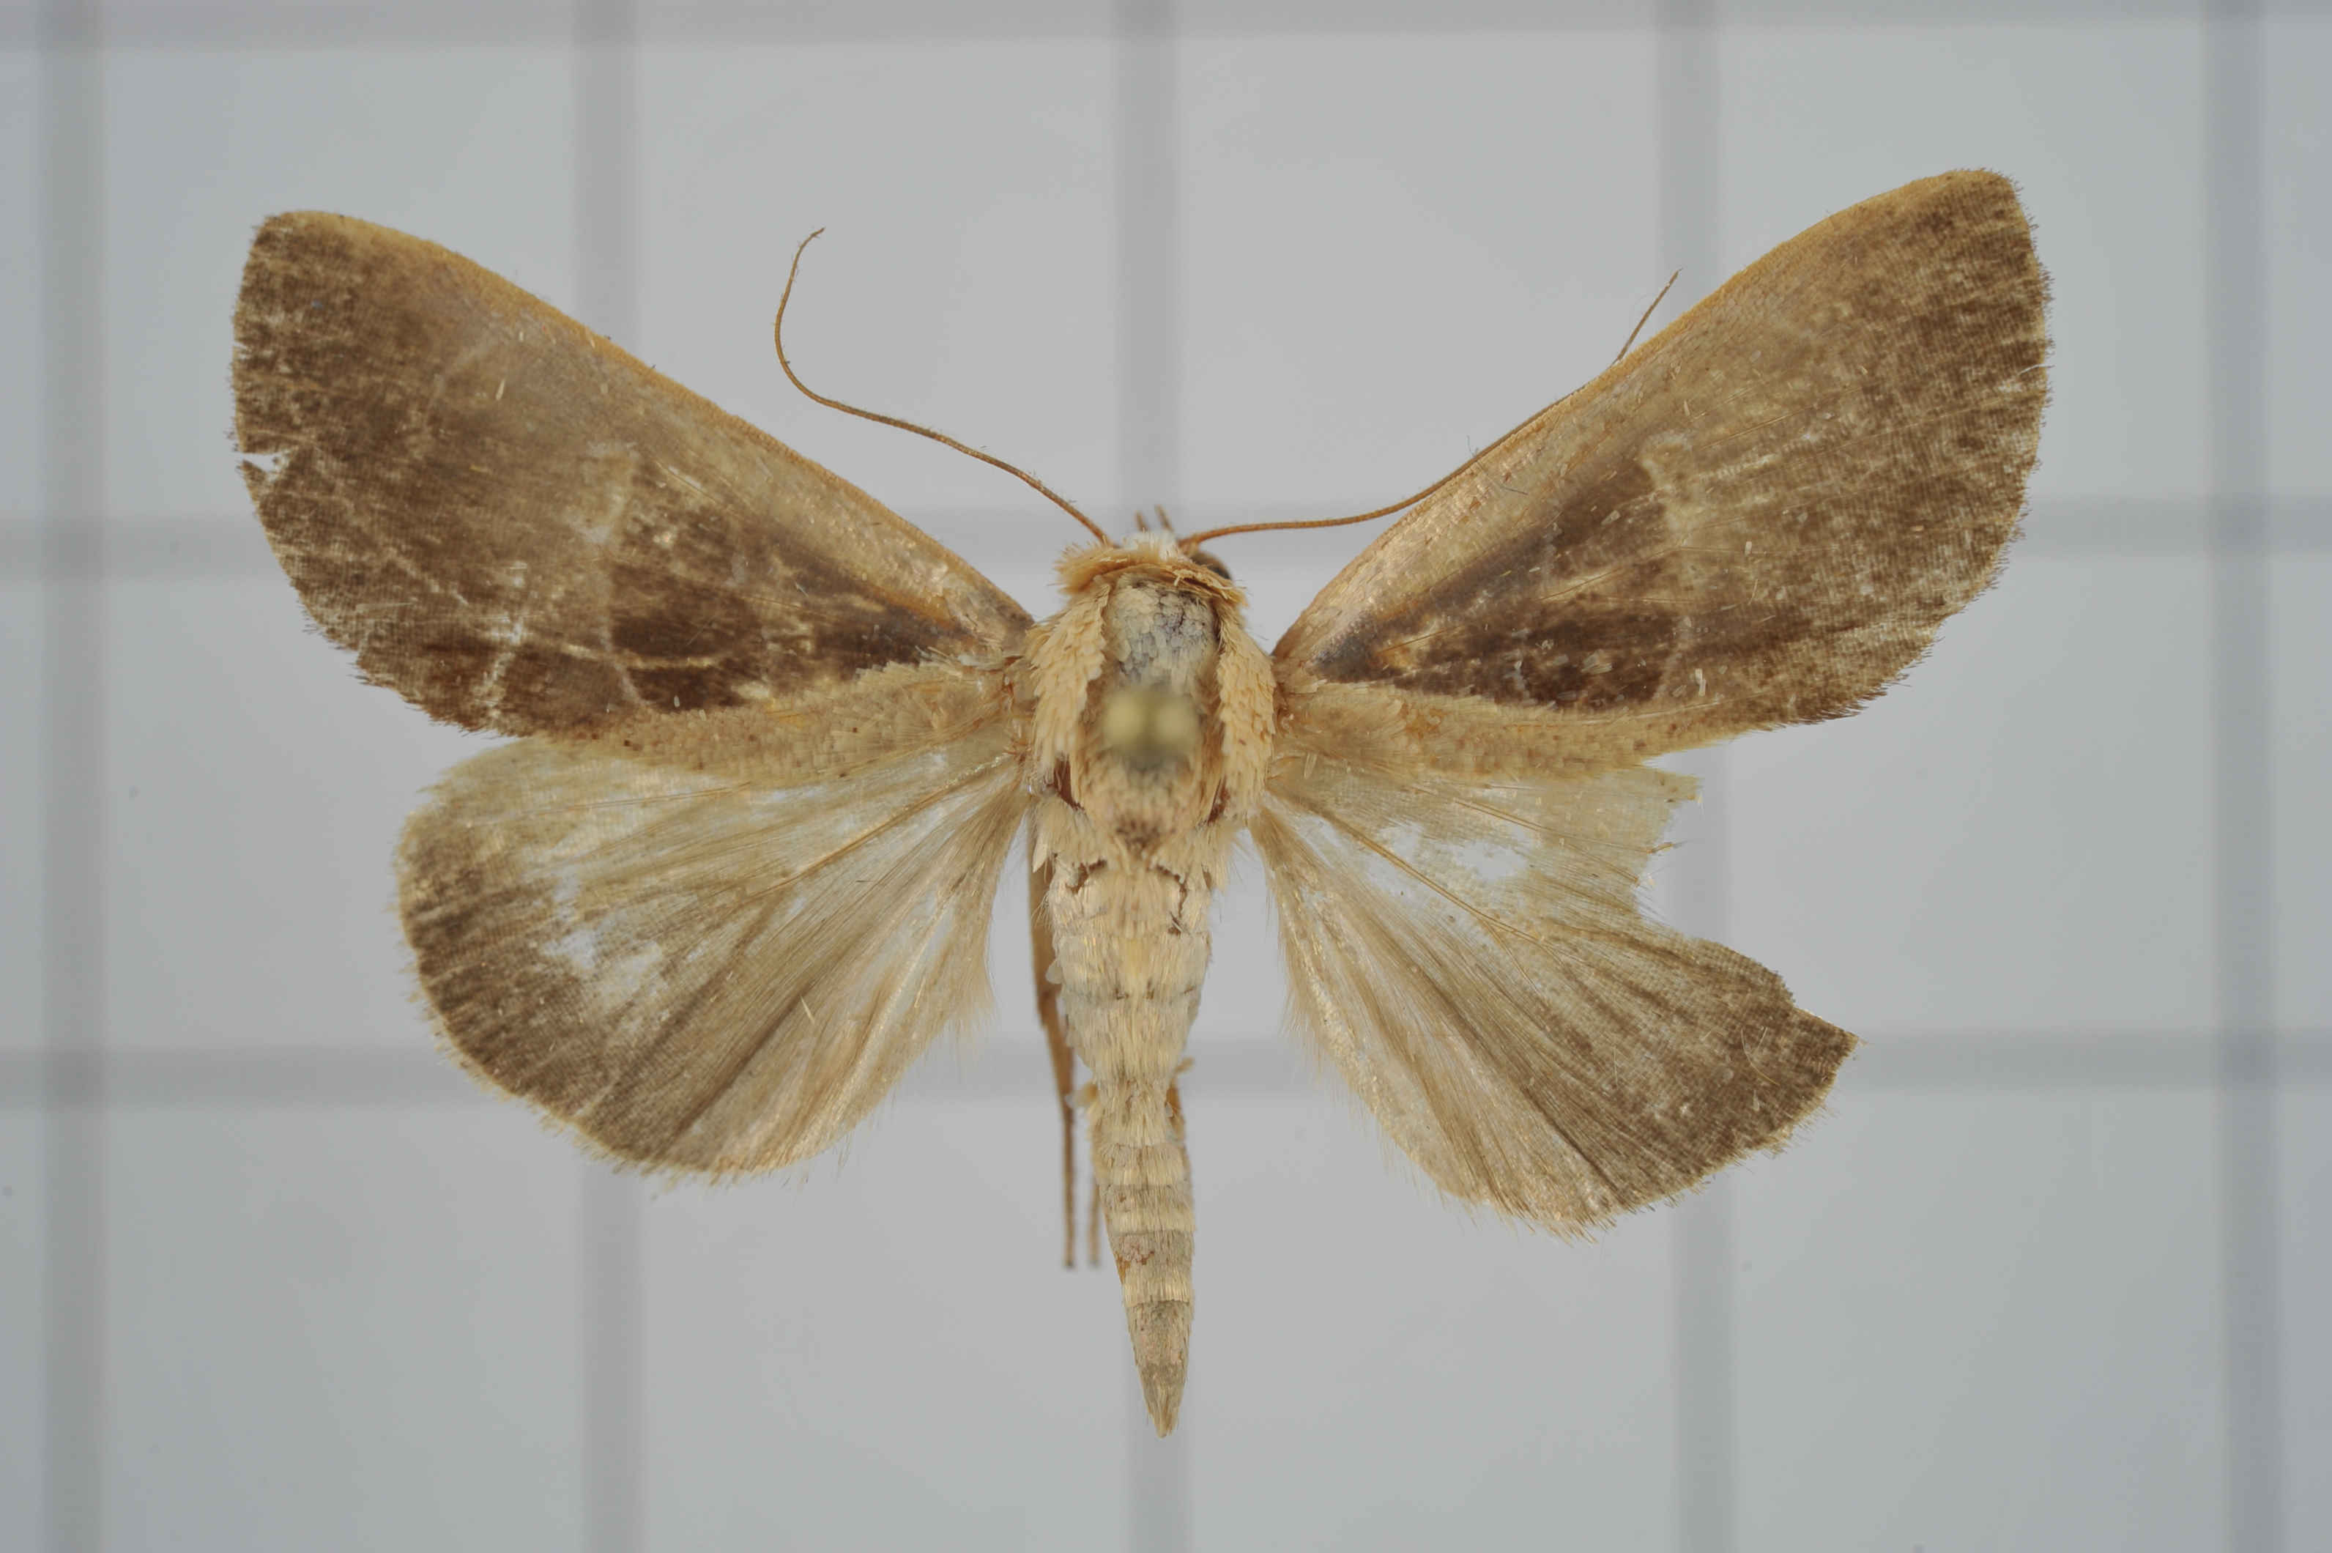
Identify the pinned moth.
Westermannia elliptica elliptica
